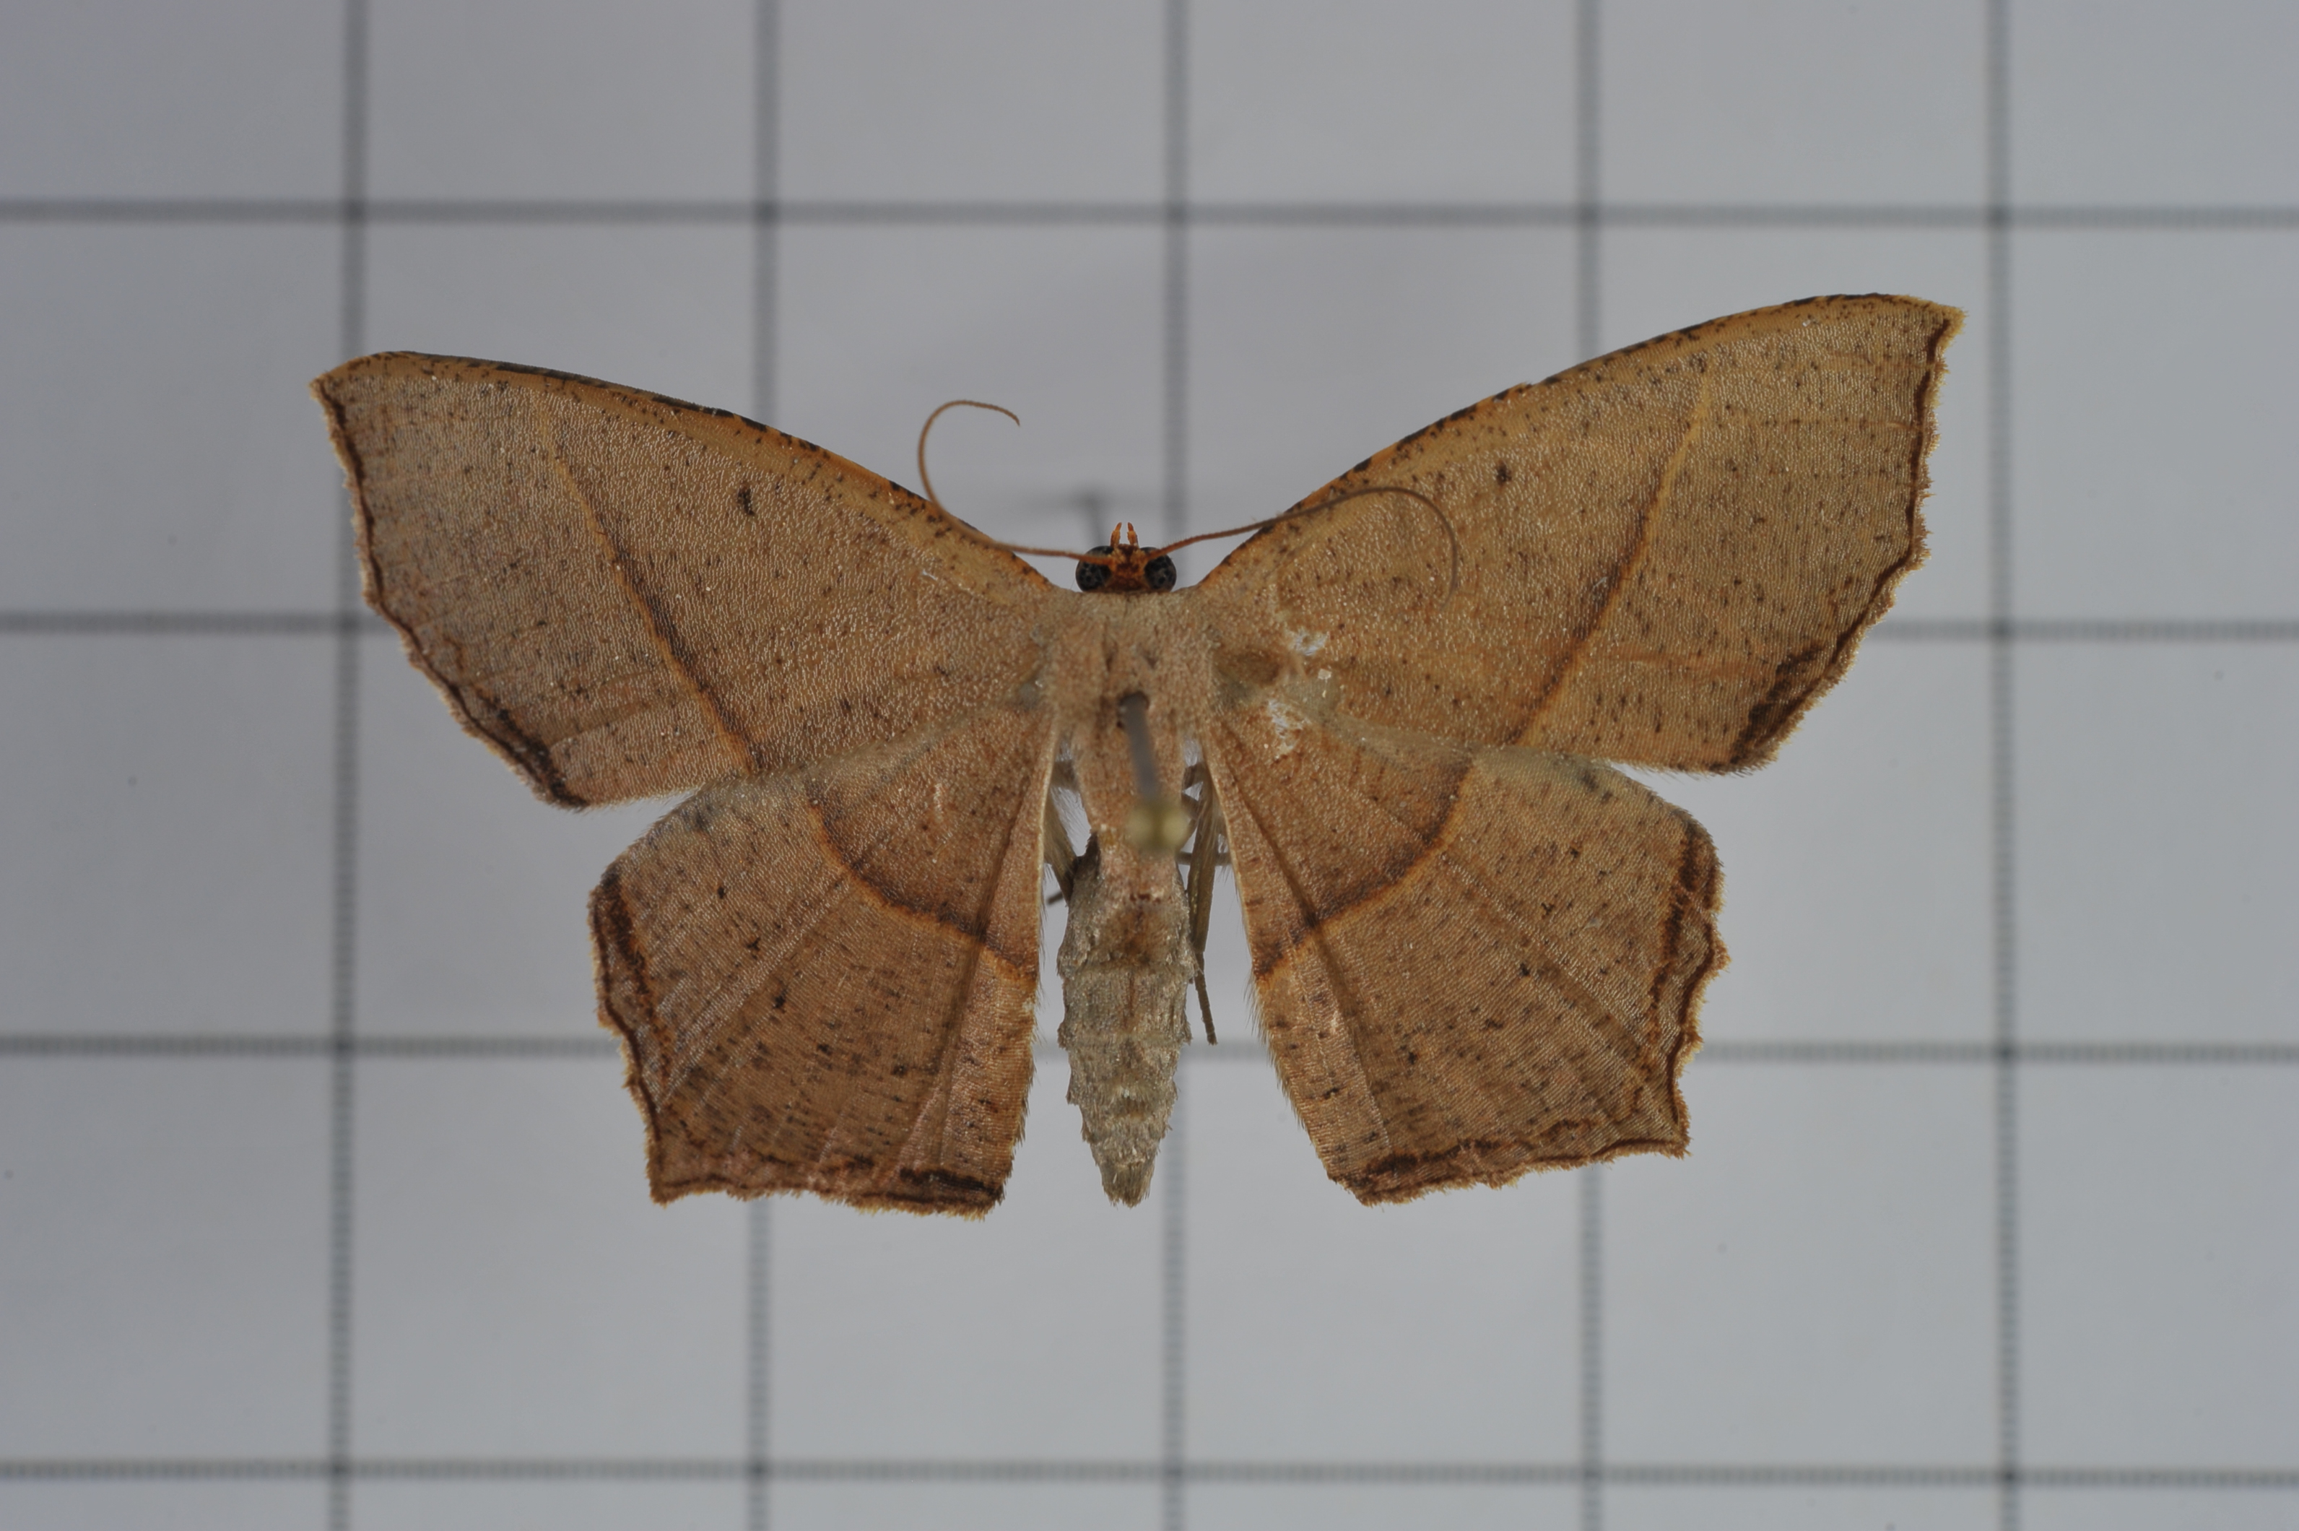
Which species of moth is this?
Danala lilacina
